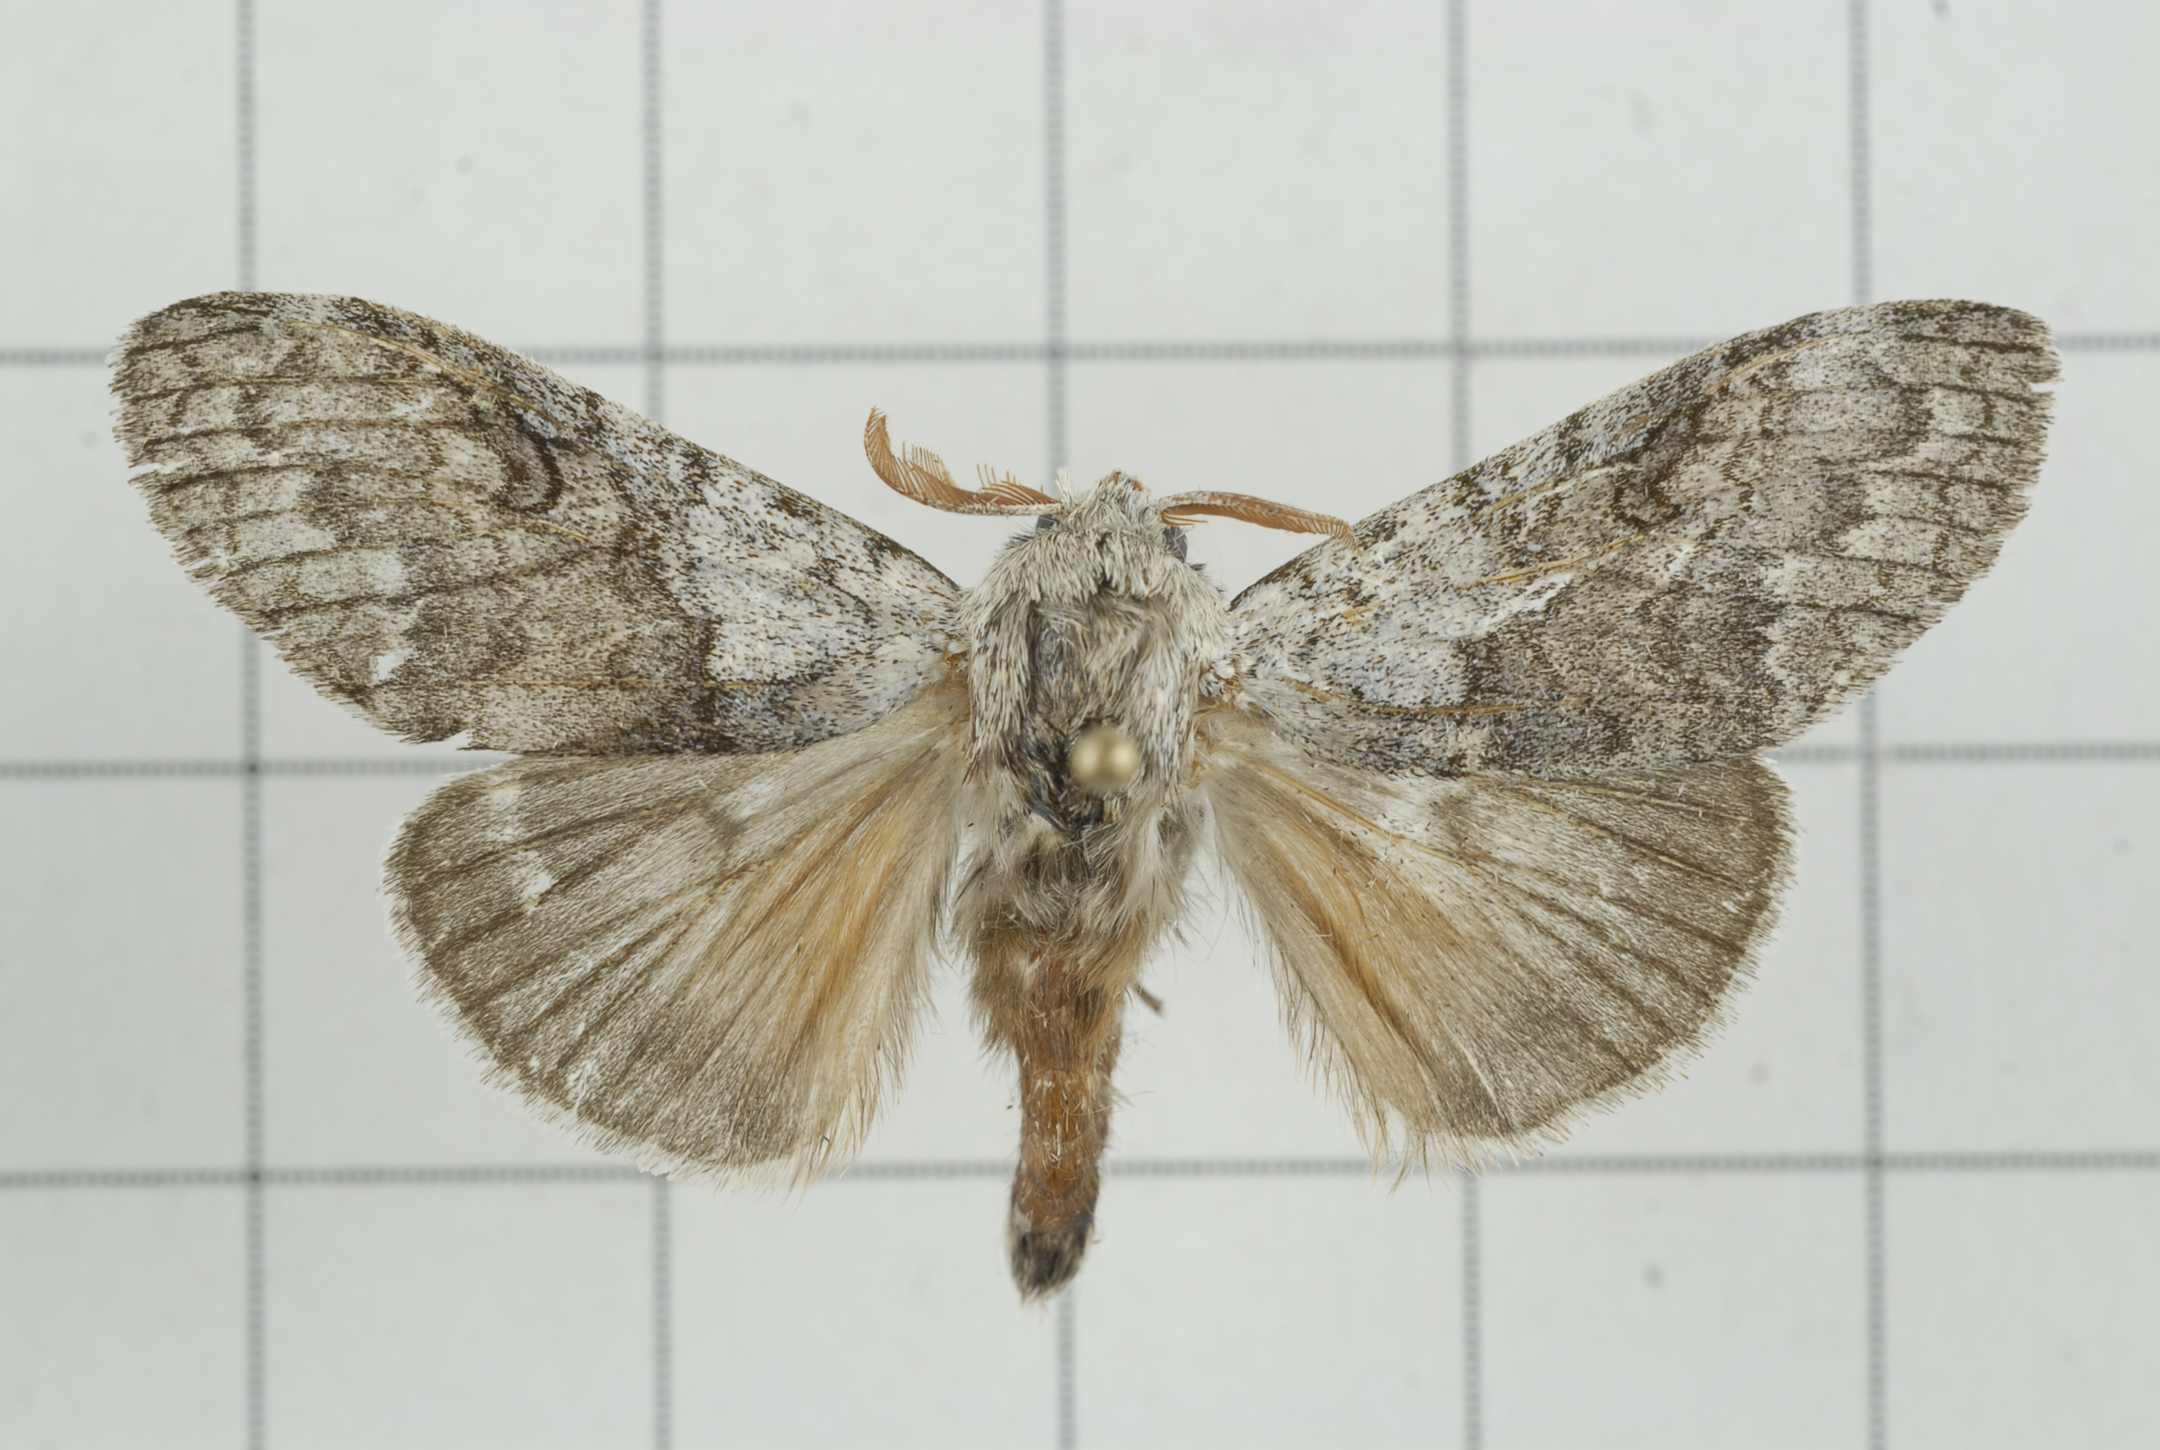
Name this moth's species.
Calliteara horishanella
